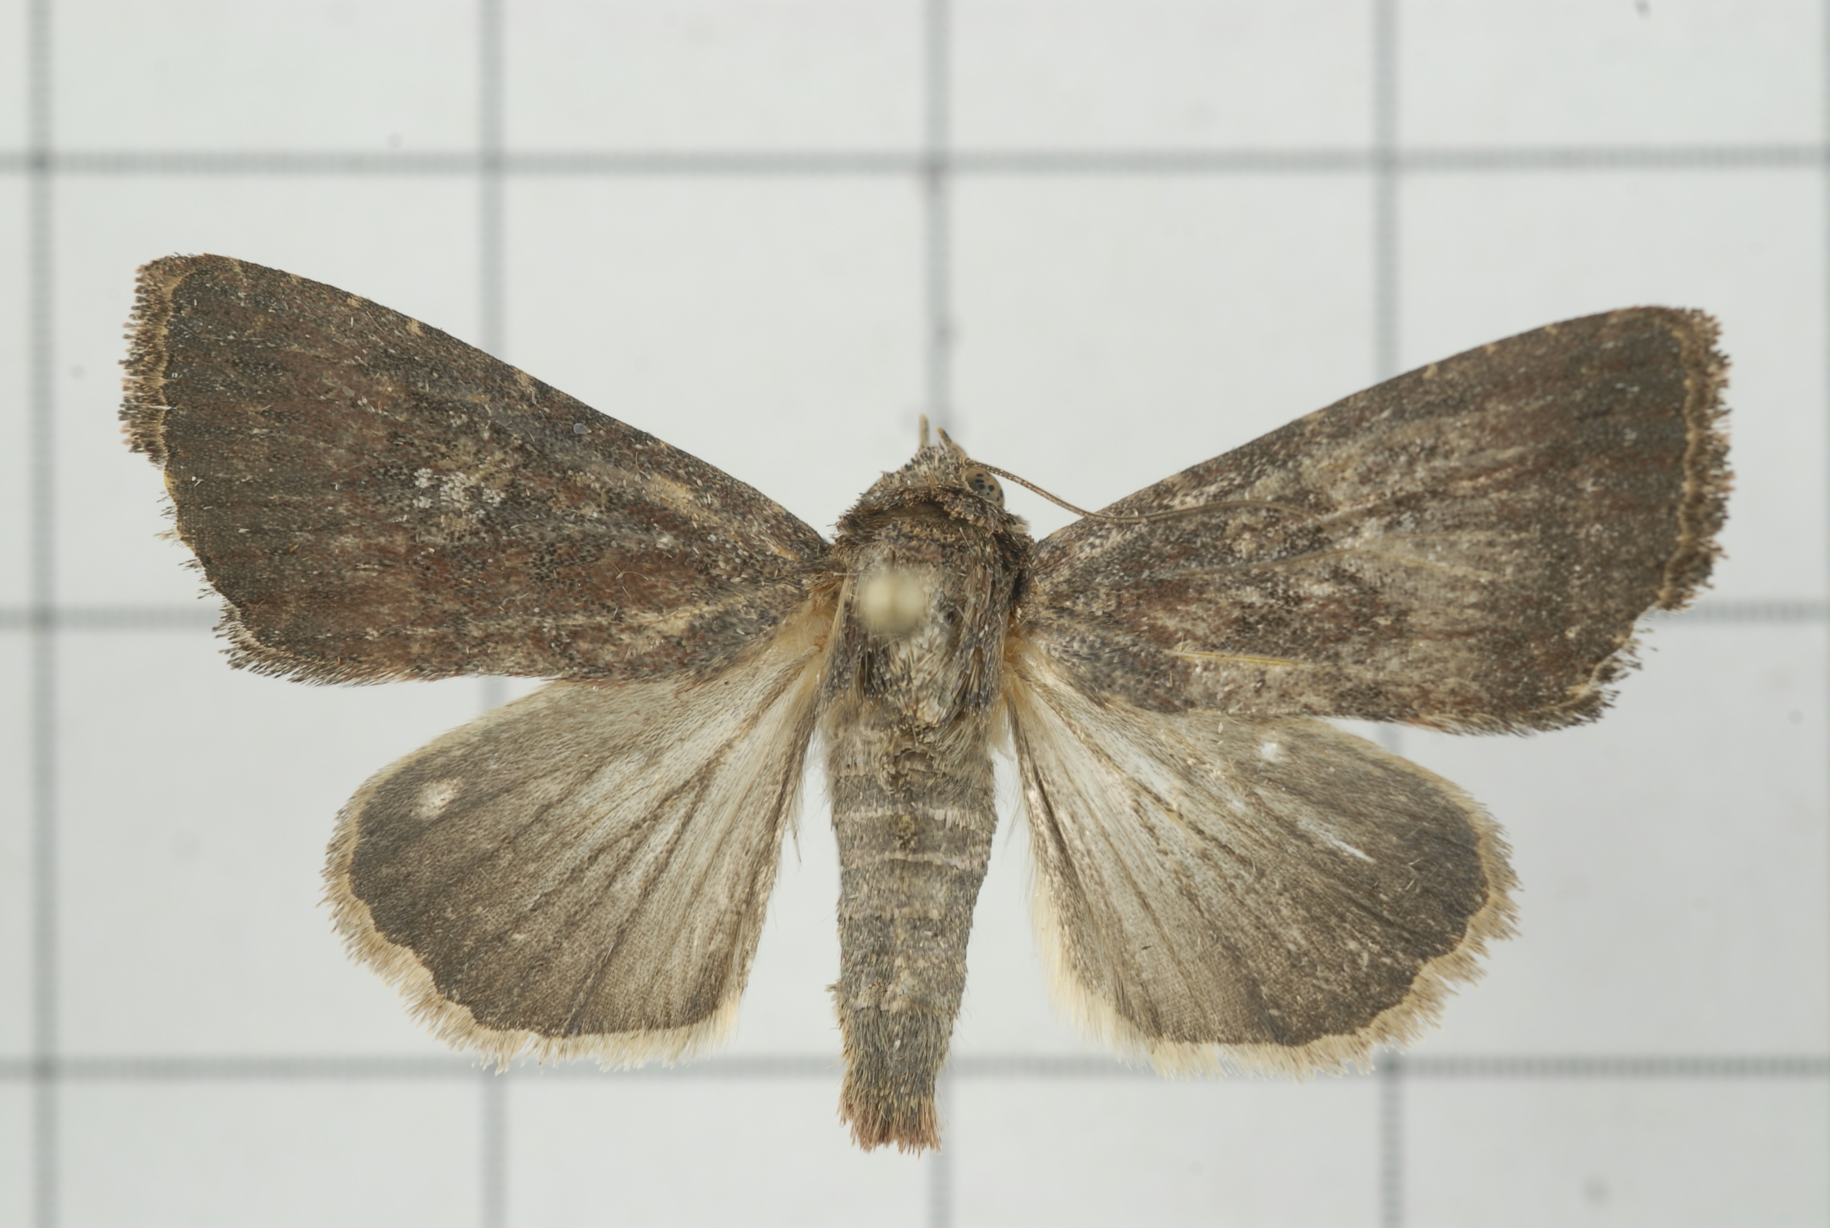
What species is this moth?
Condica illecta
